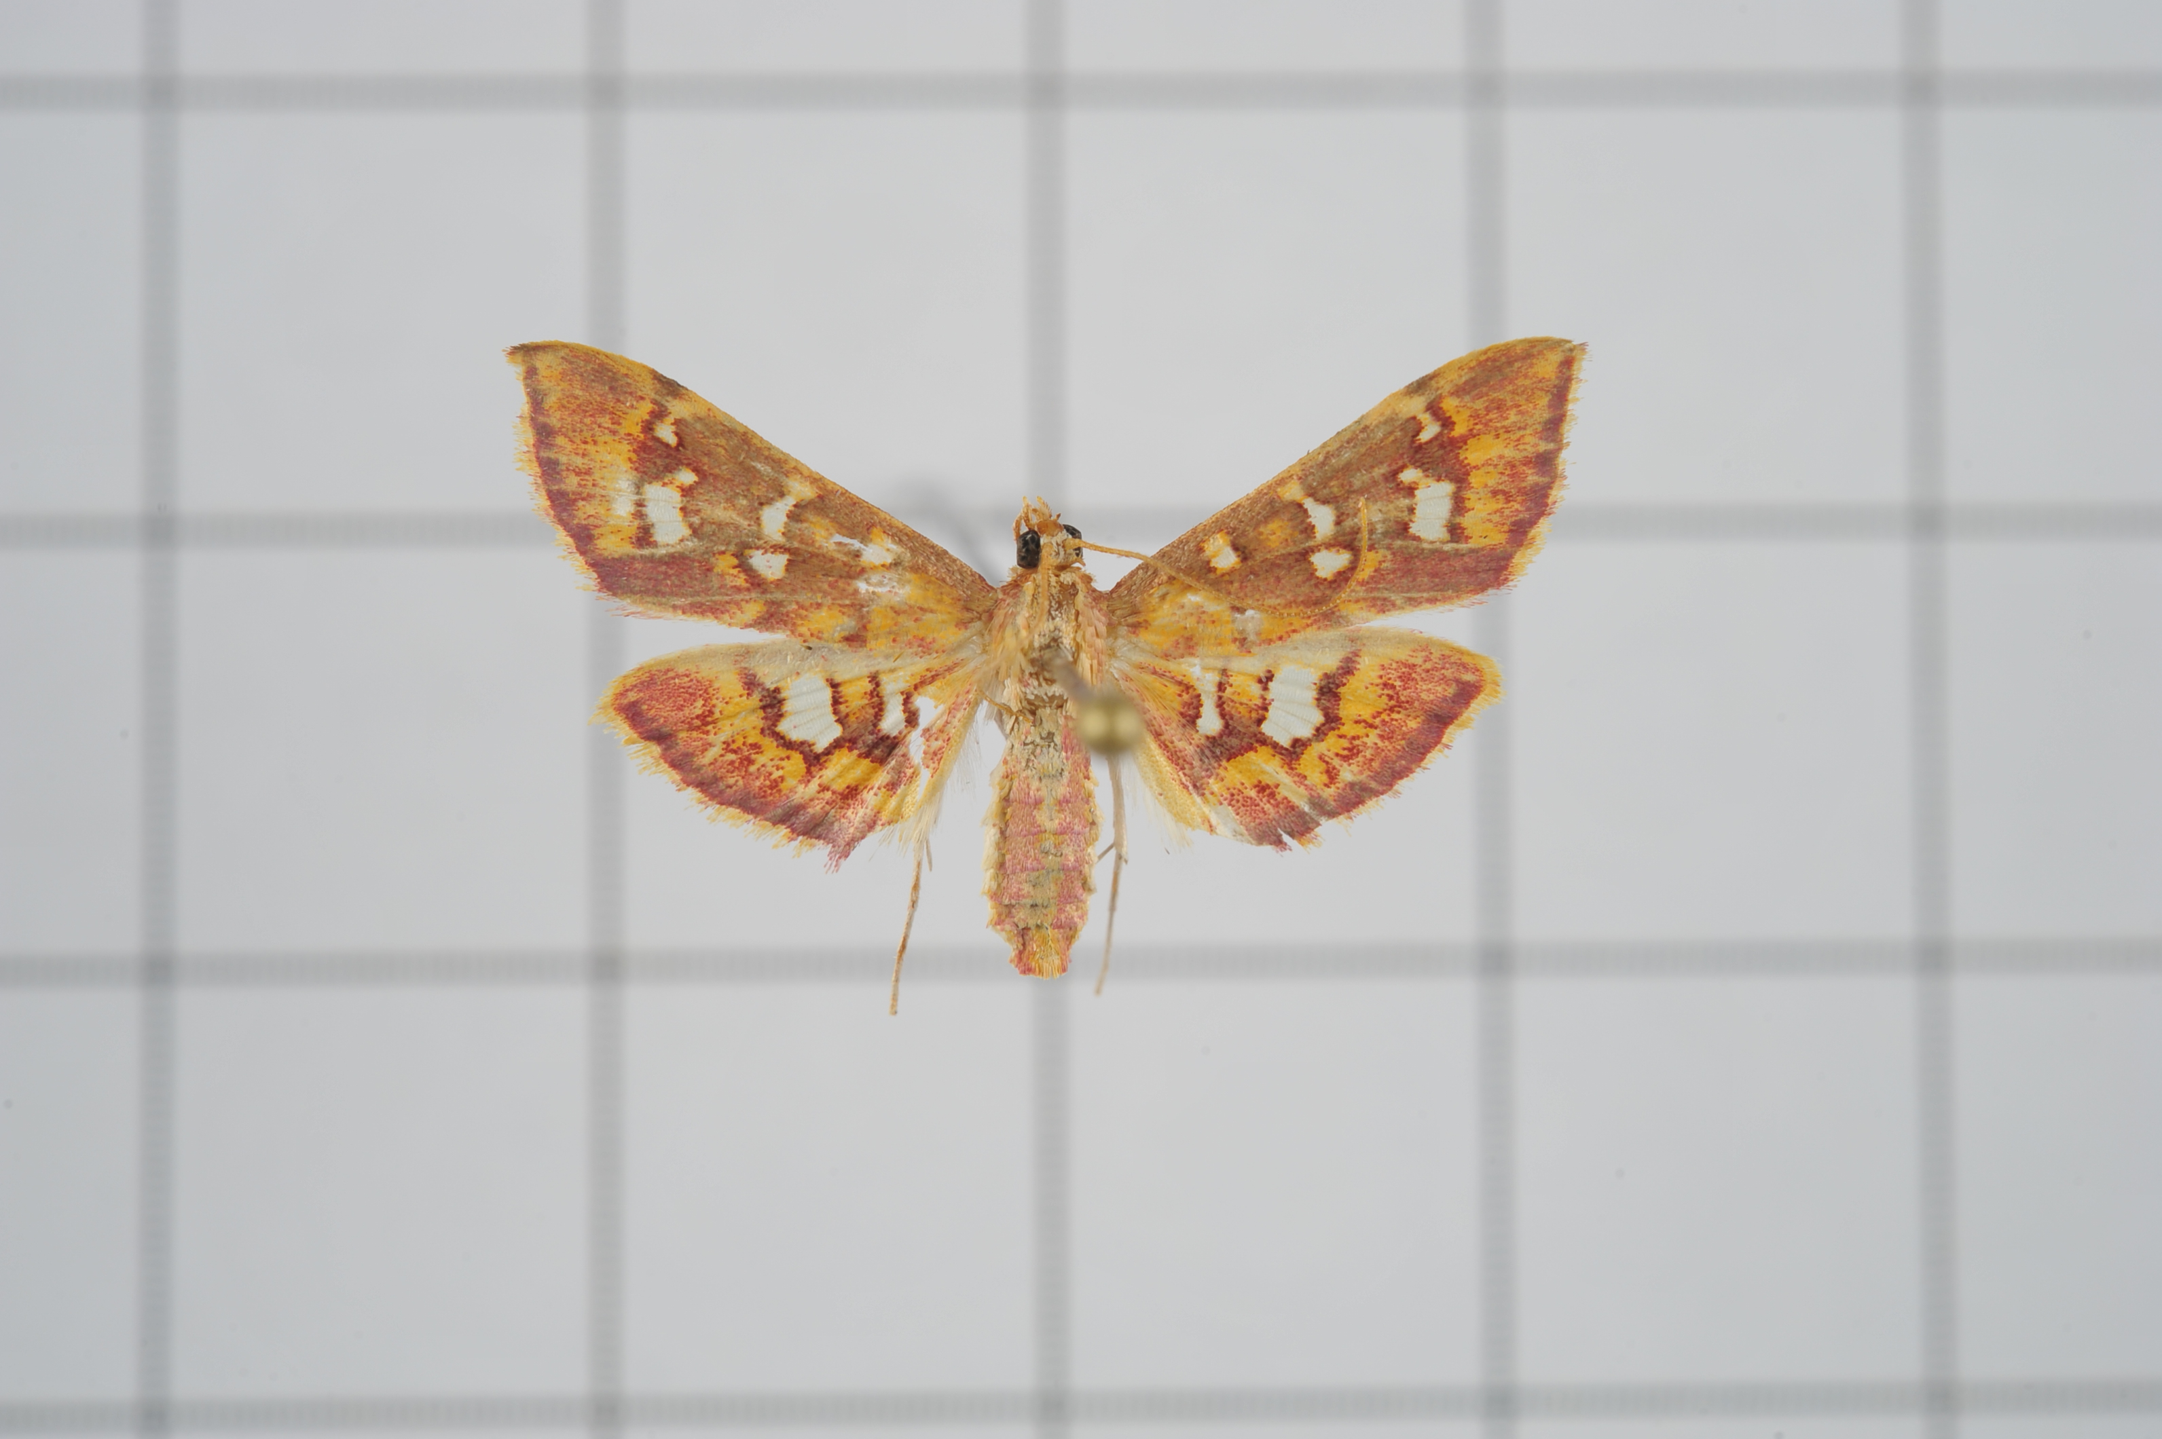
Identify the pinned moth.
Rhectothyris gratiosalis
